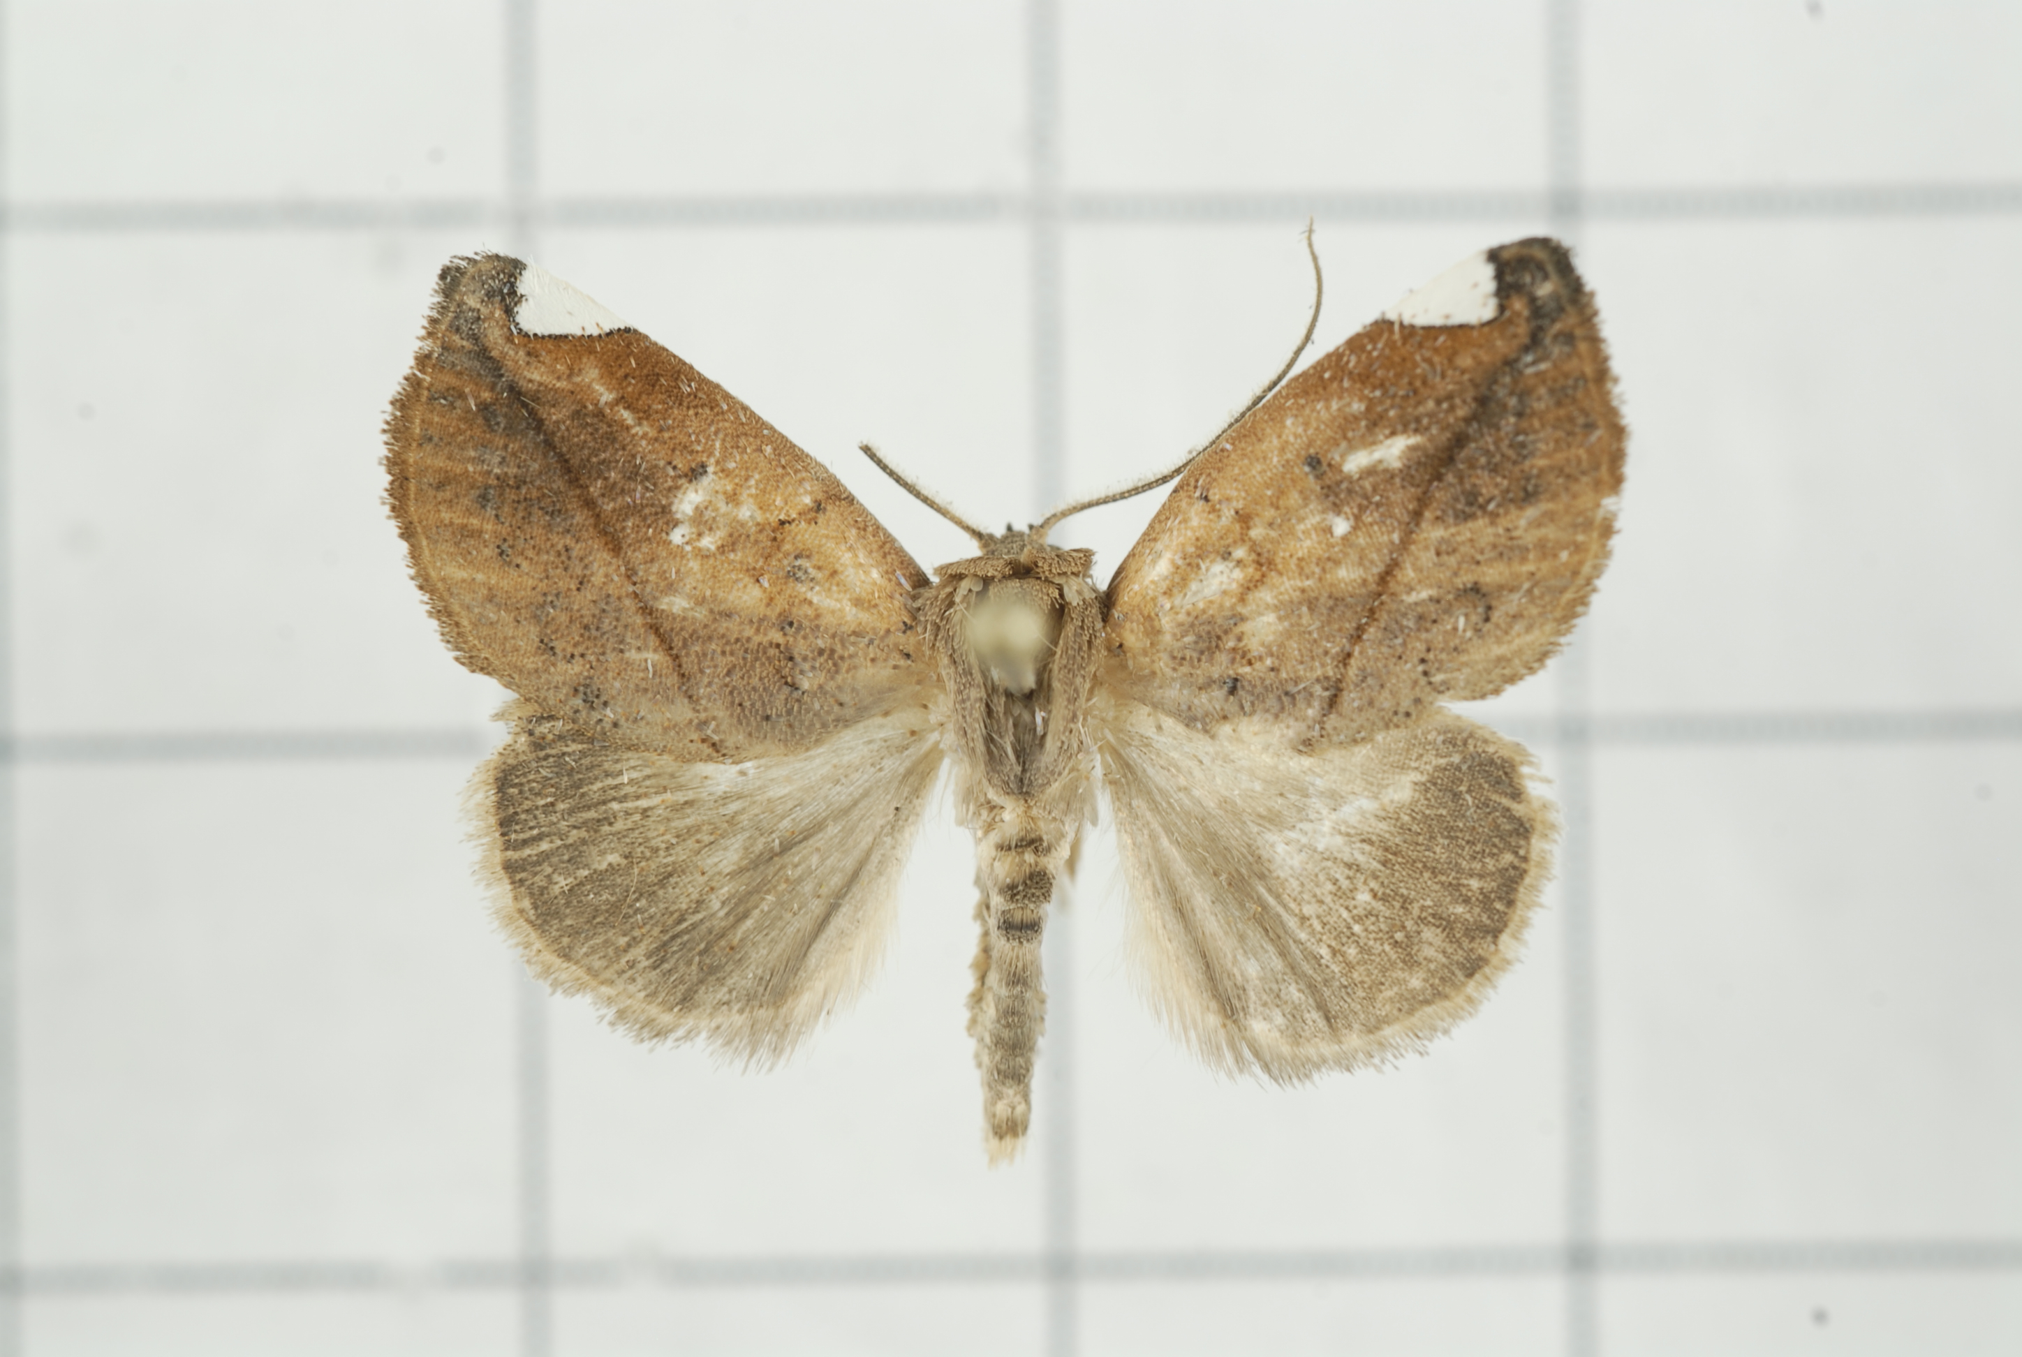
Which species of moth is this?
Negeta contrariata
